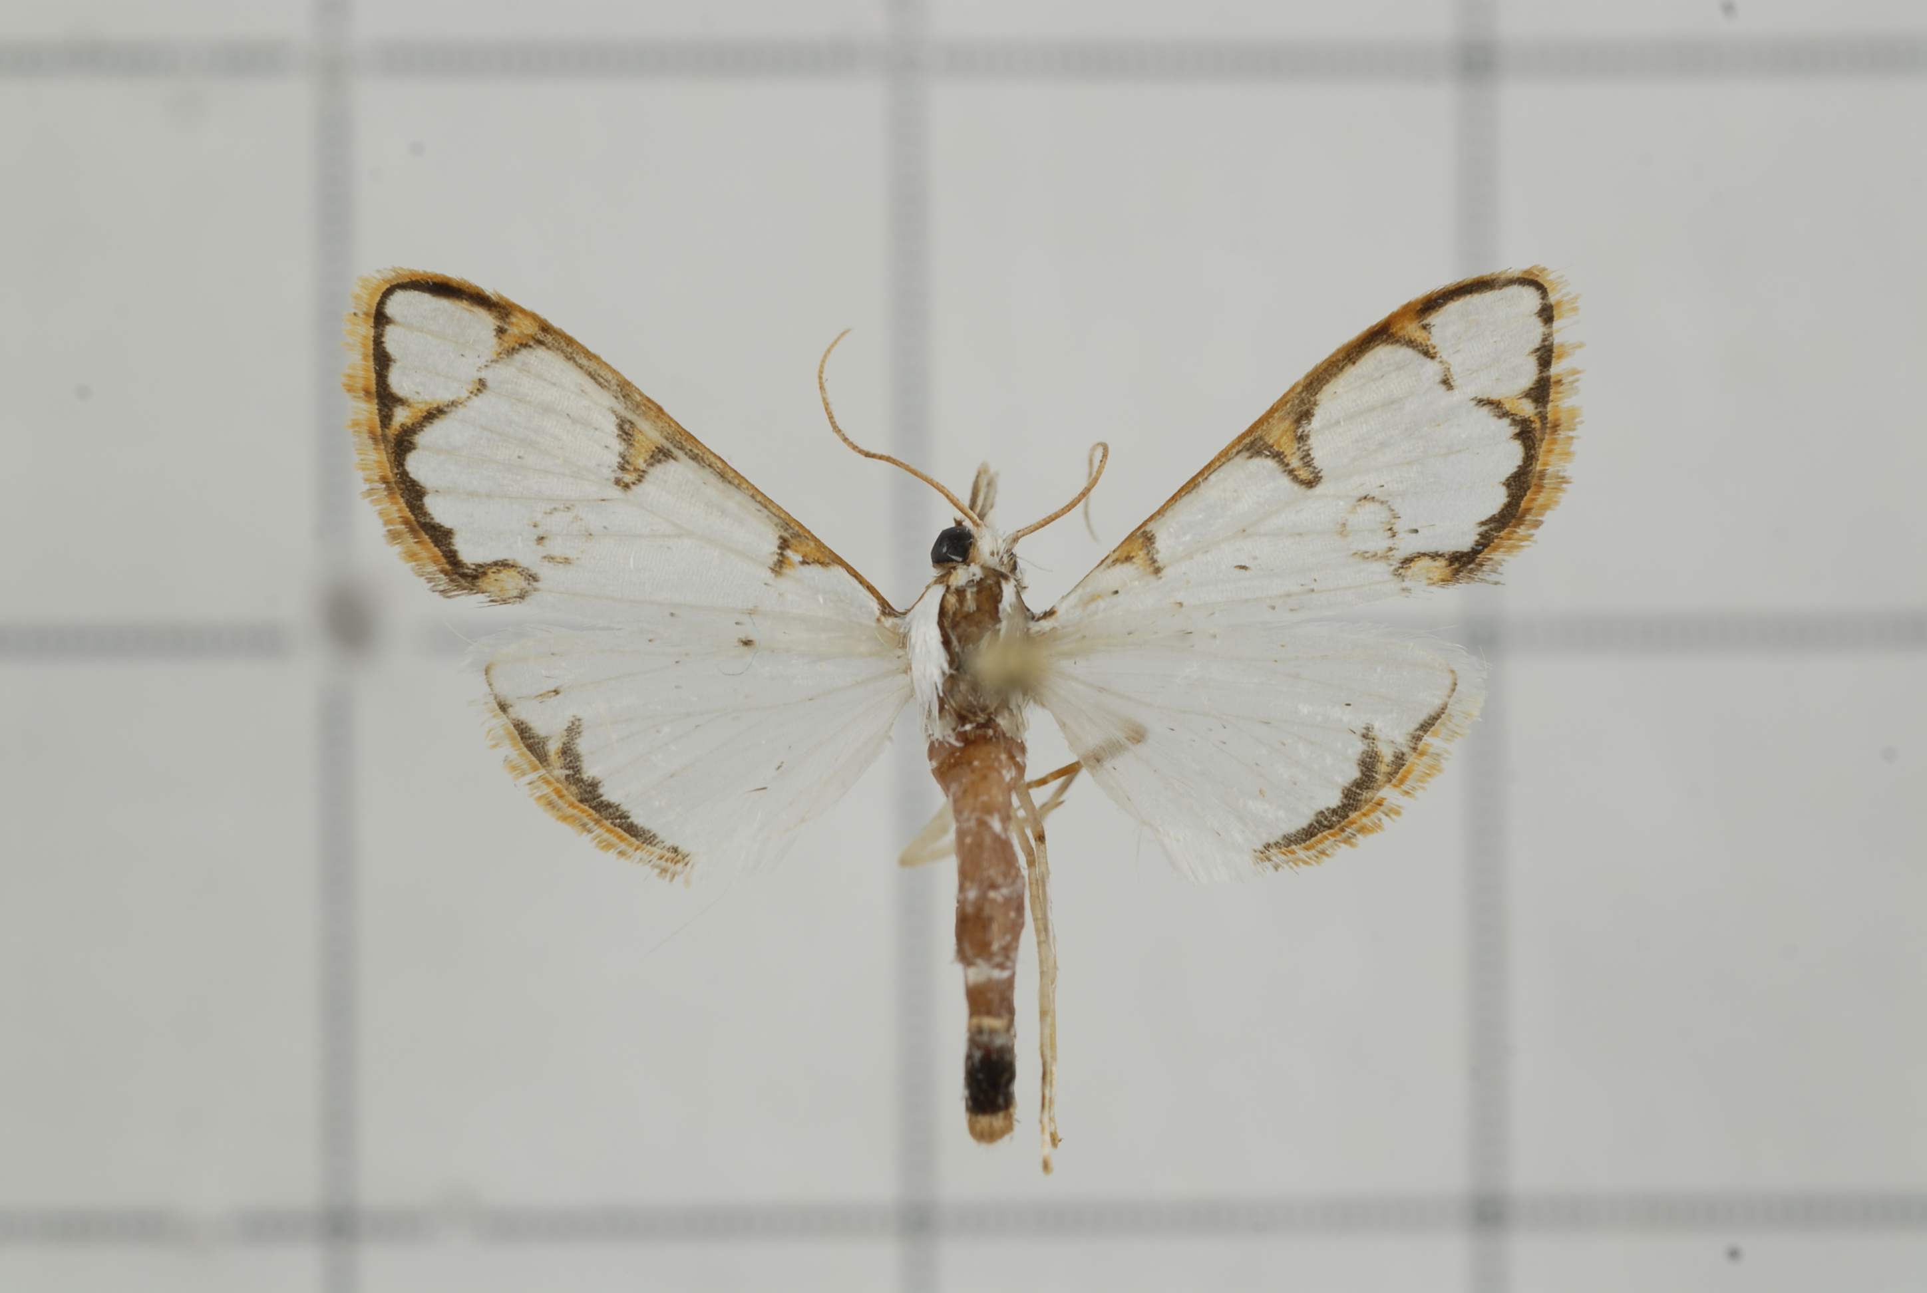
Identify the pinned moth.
Cirrhochrista brizoalis
